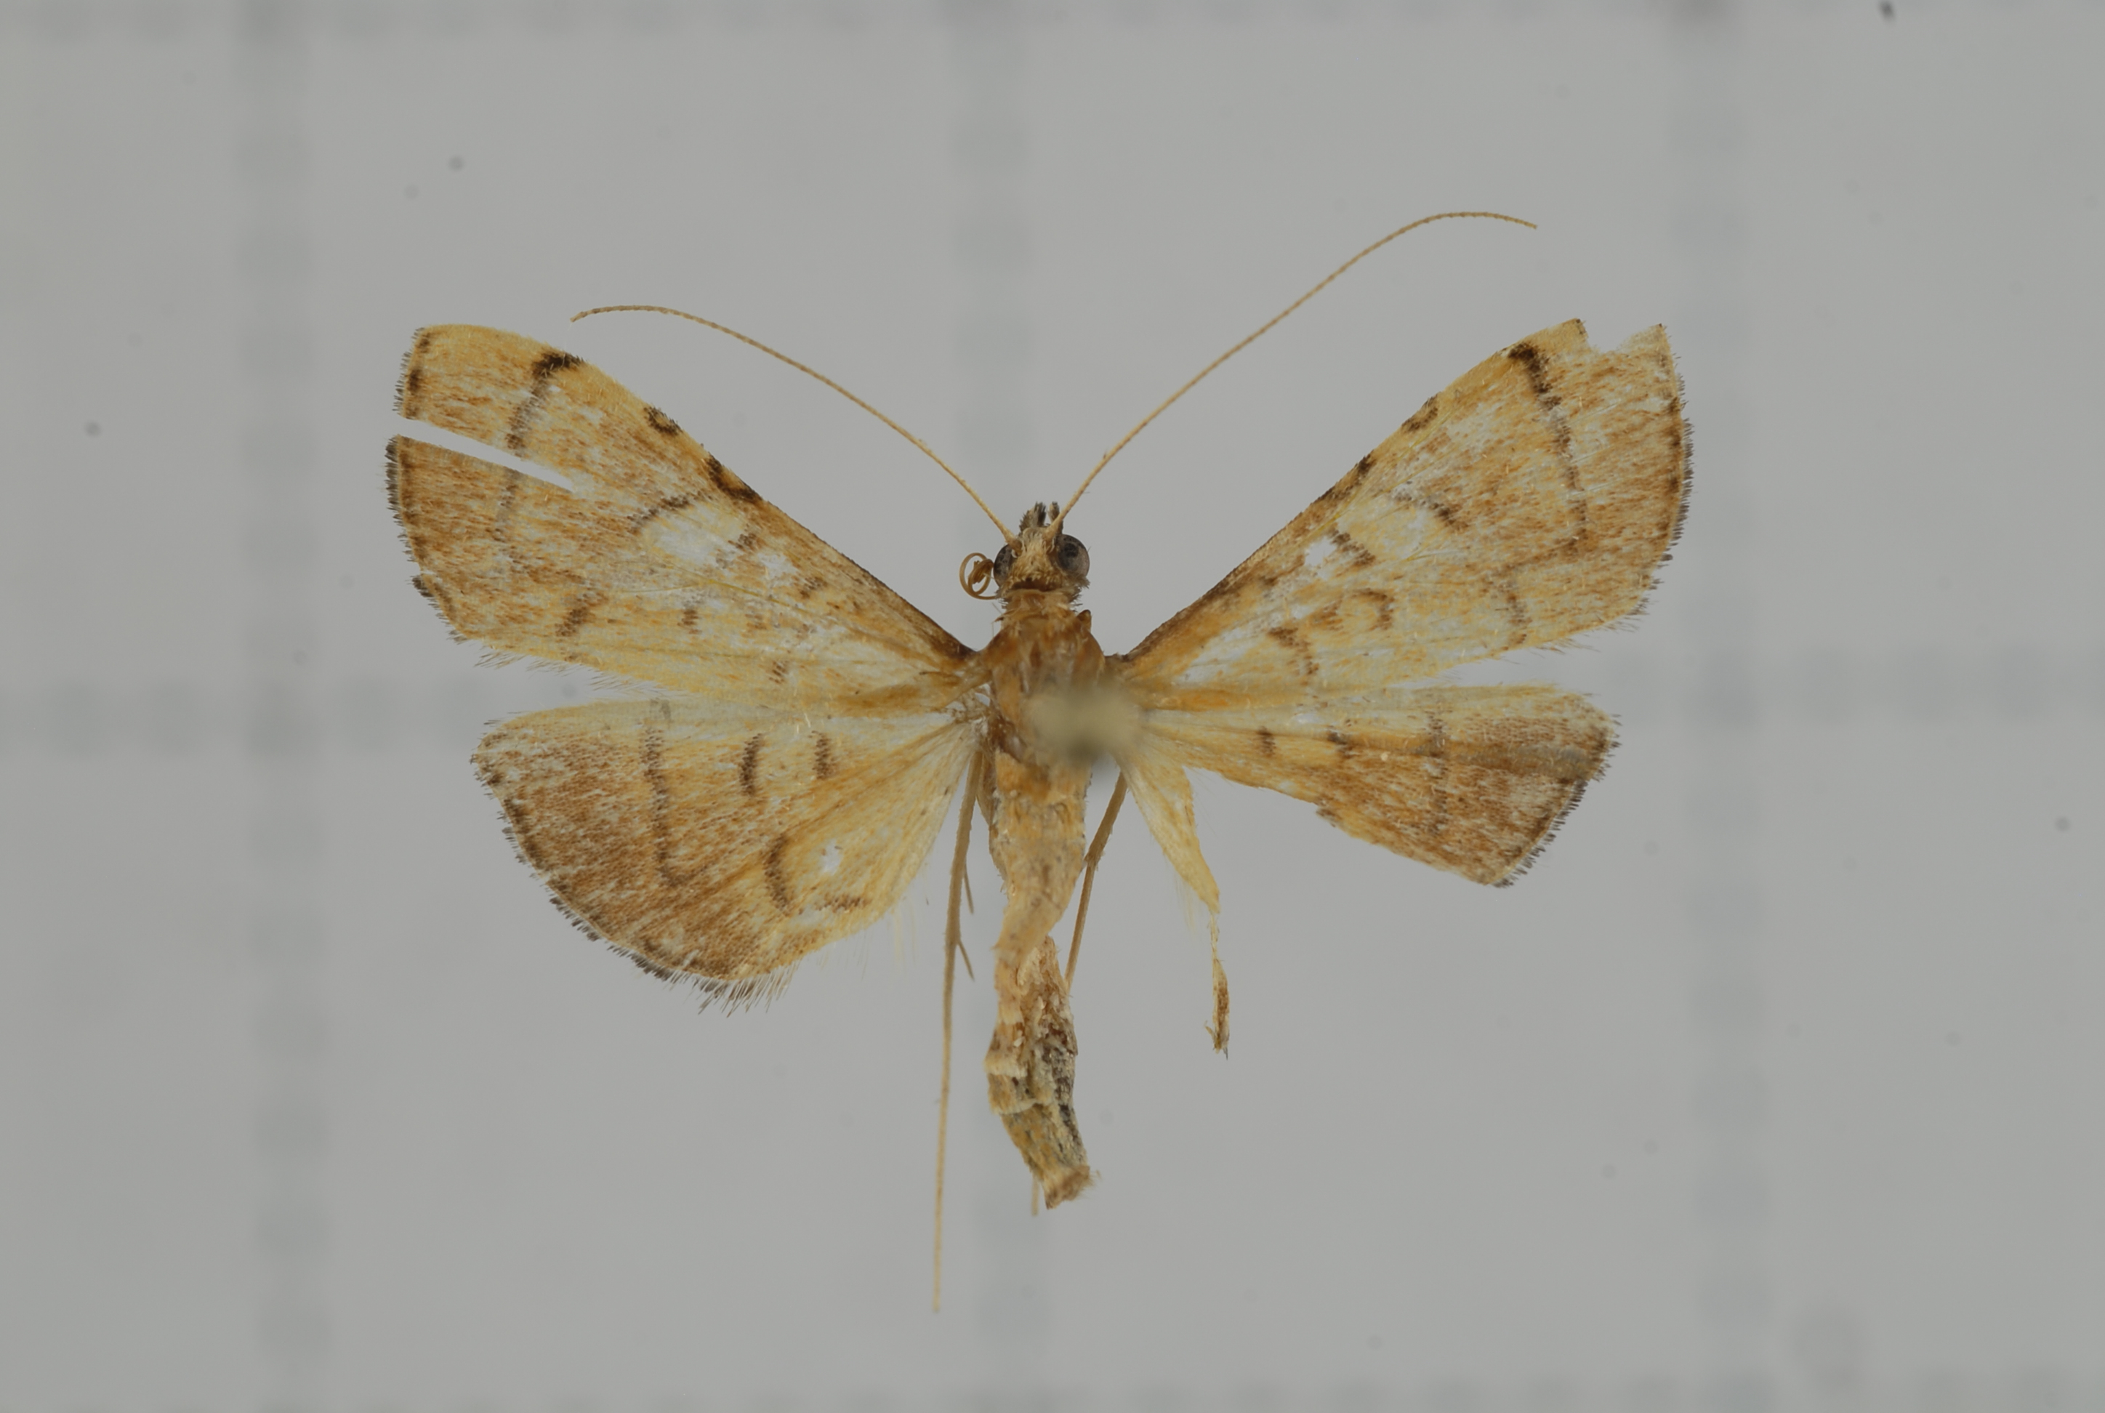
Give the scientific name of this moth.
Dolicharthria charonialis
